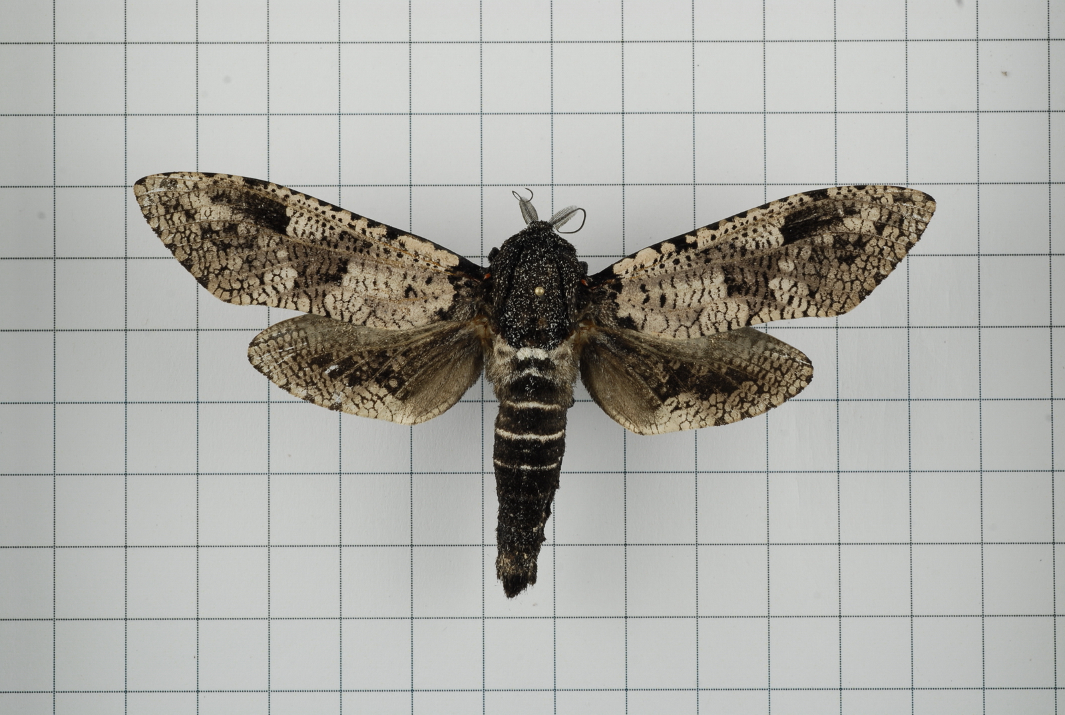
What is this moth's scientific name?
Xyleutes strix
